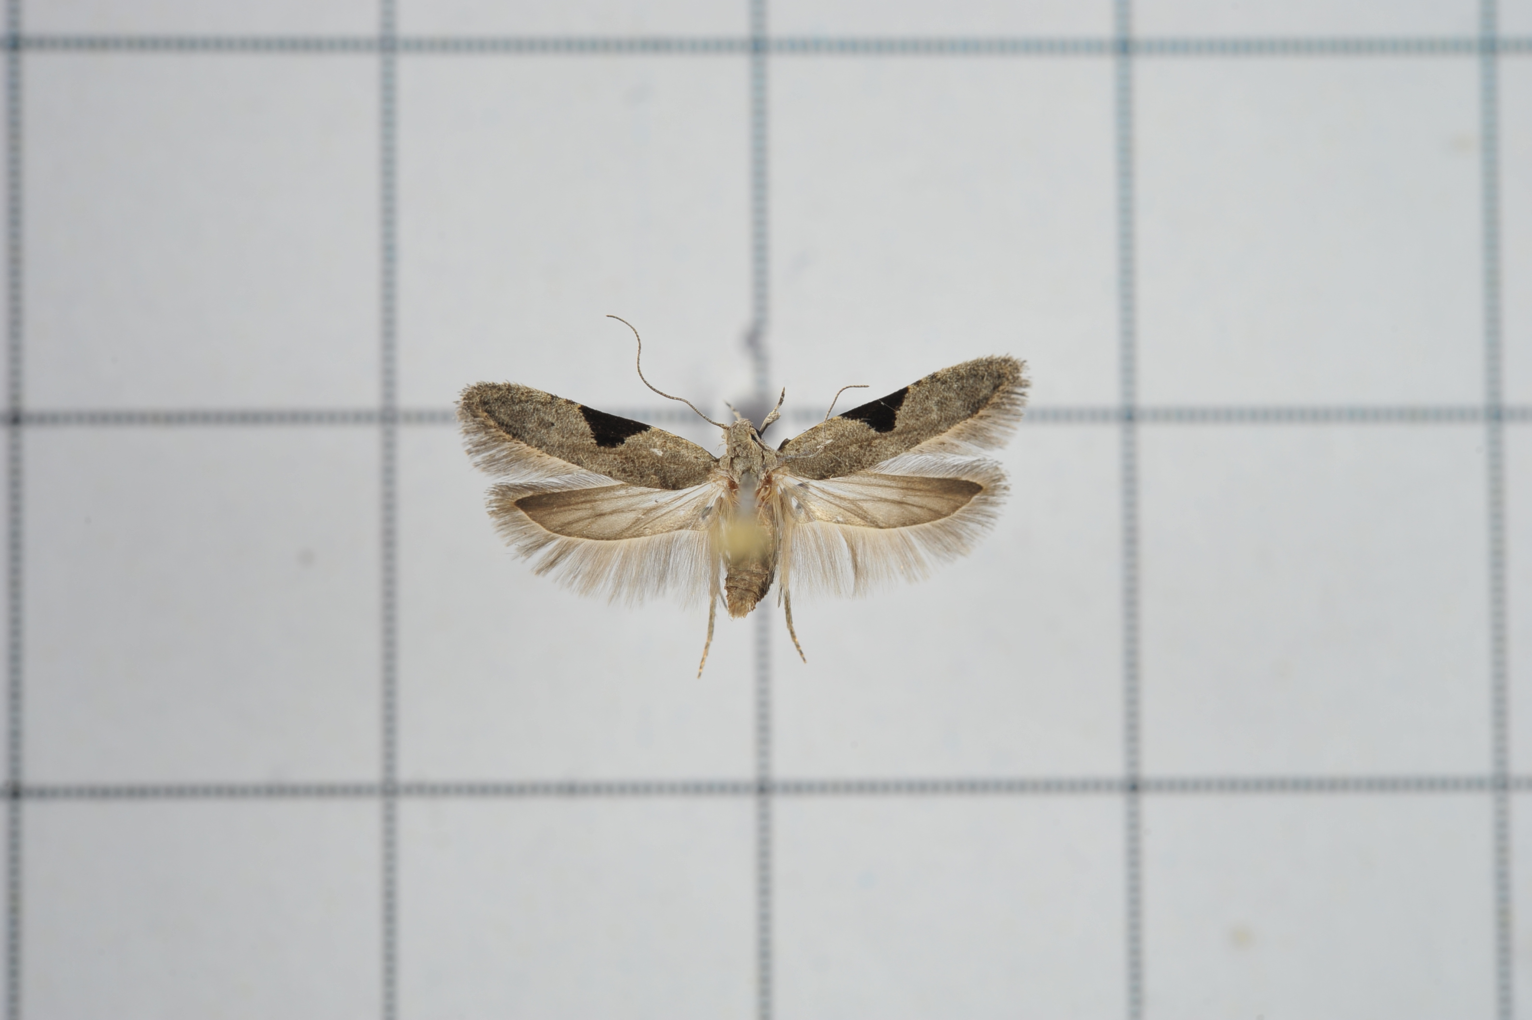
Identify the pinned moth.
Anarsia isogona
